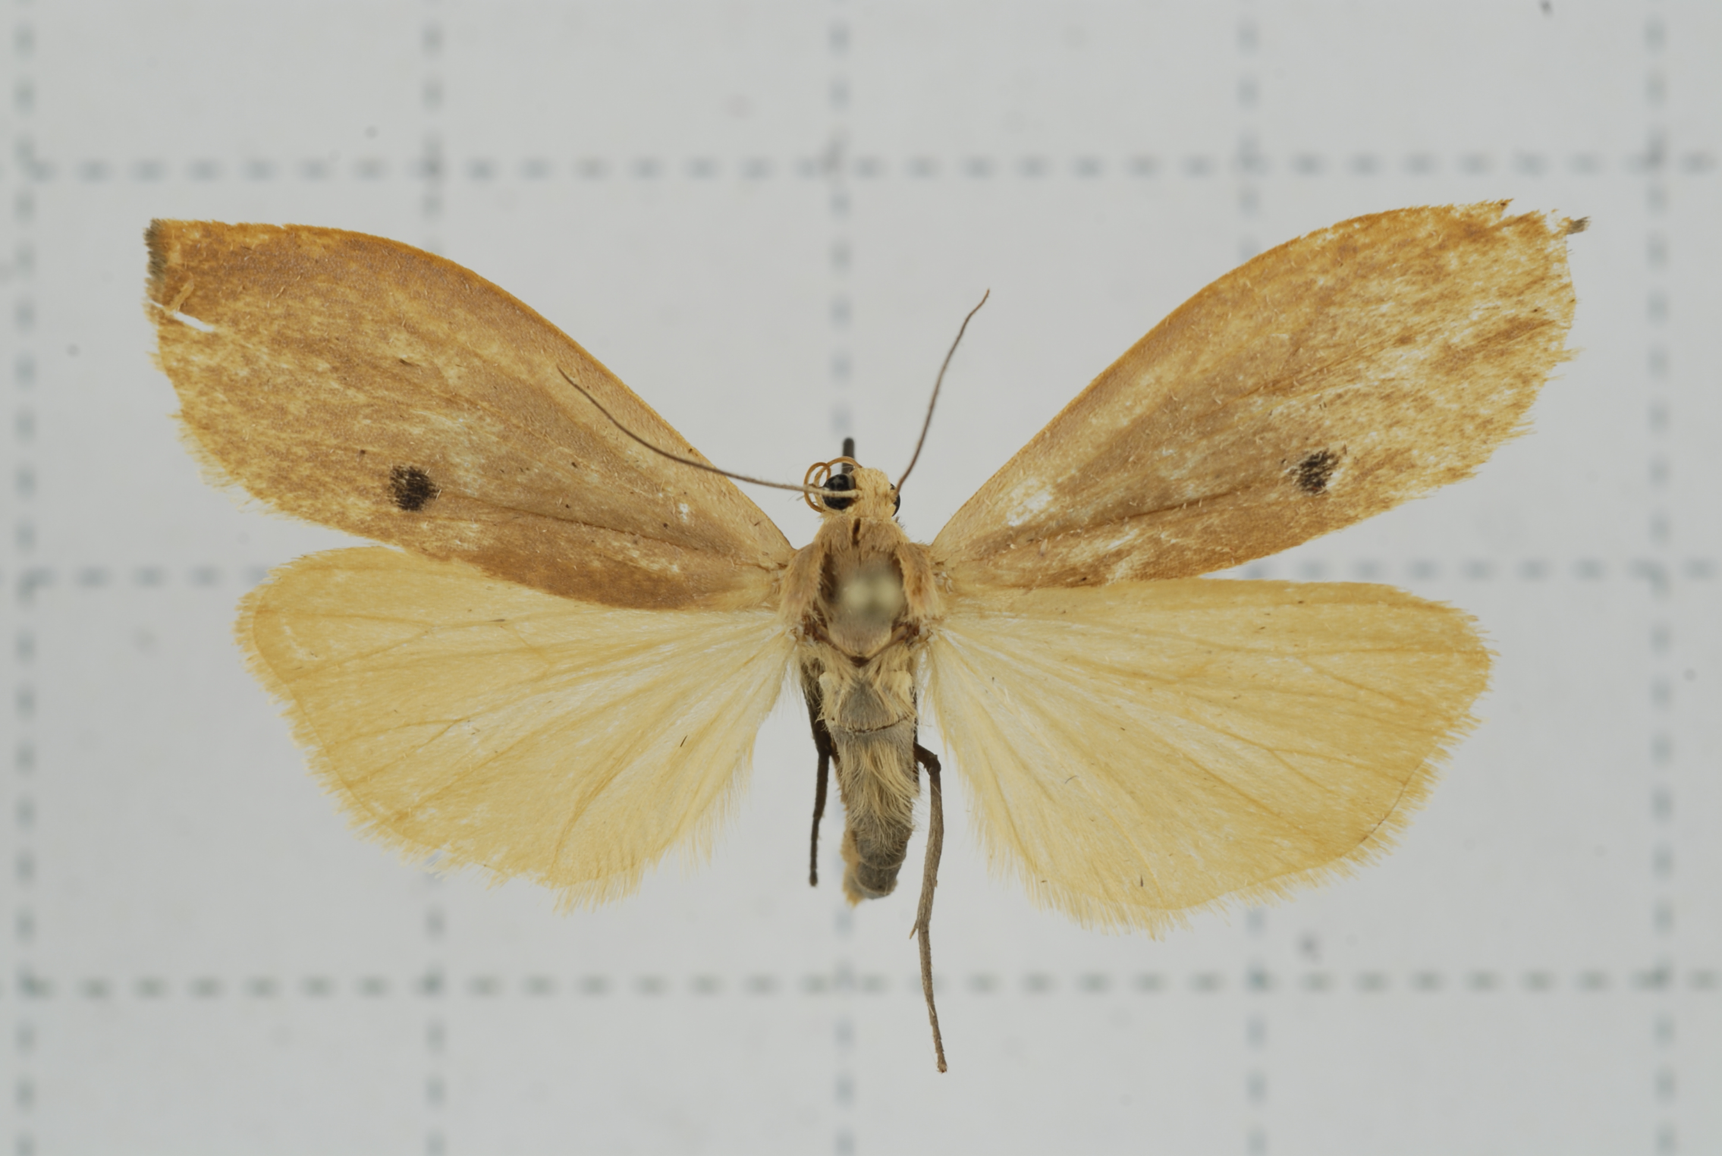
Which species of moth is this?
Manulea postmaculosa
